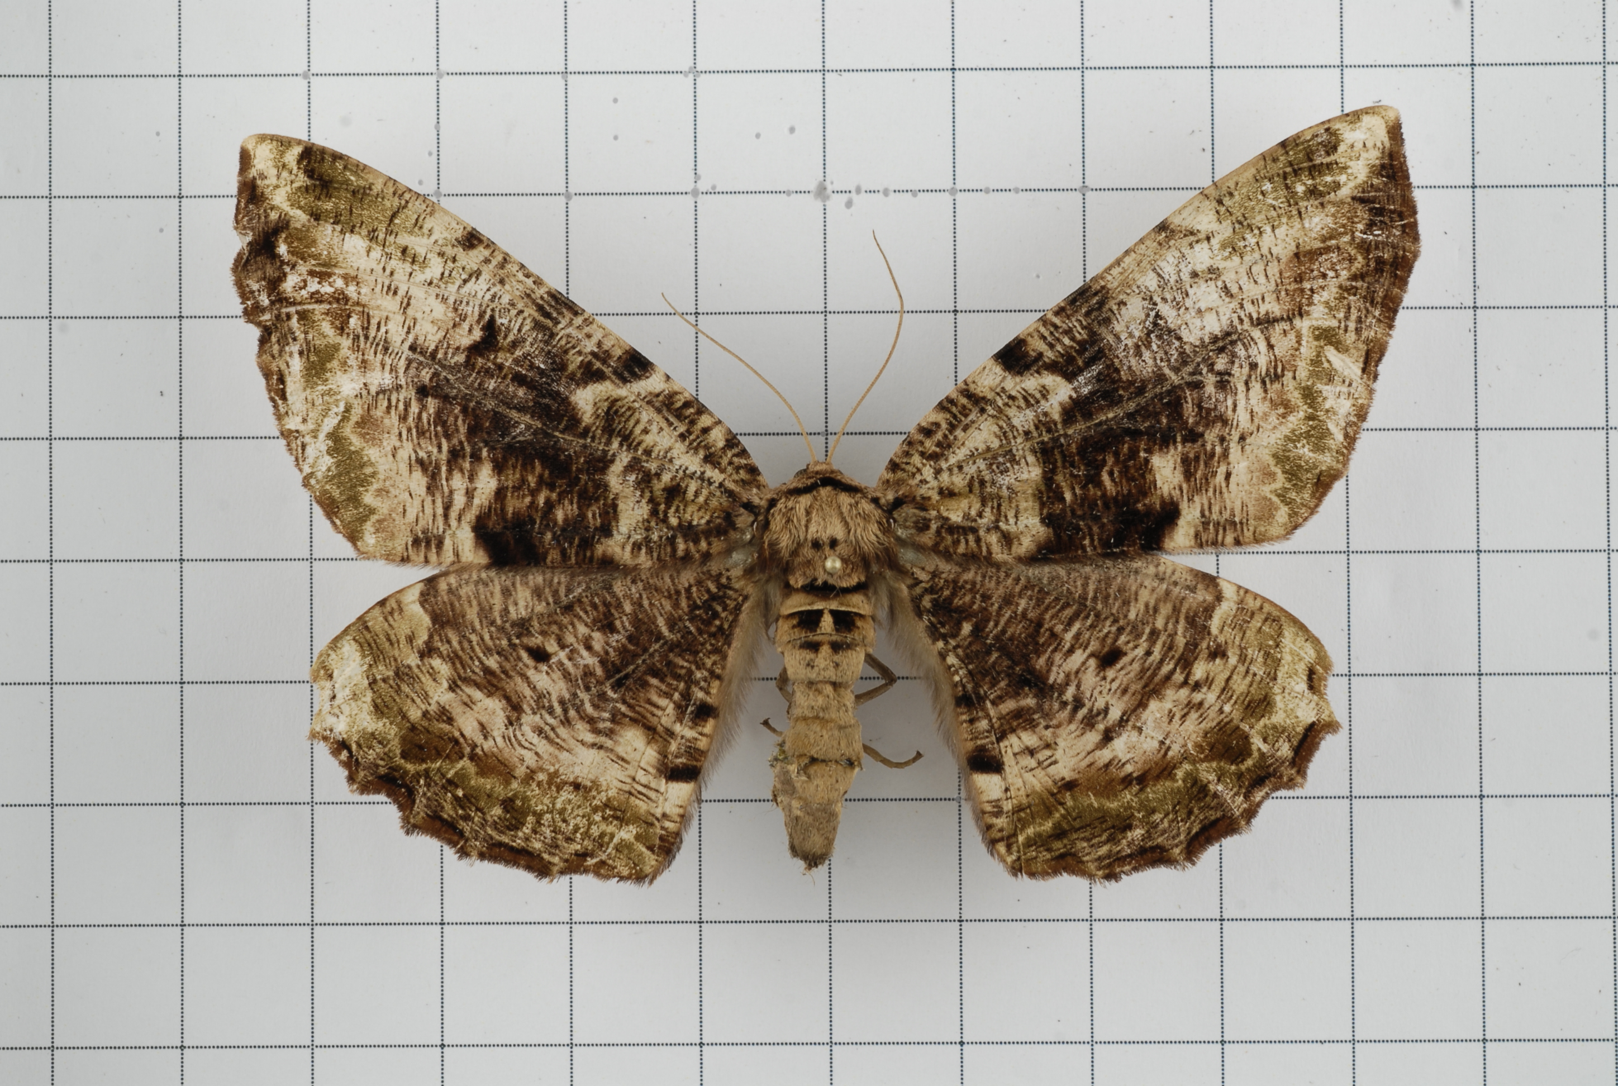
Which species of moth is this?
Blepharoctenucha virescens kawabei
